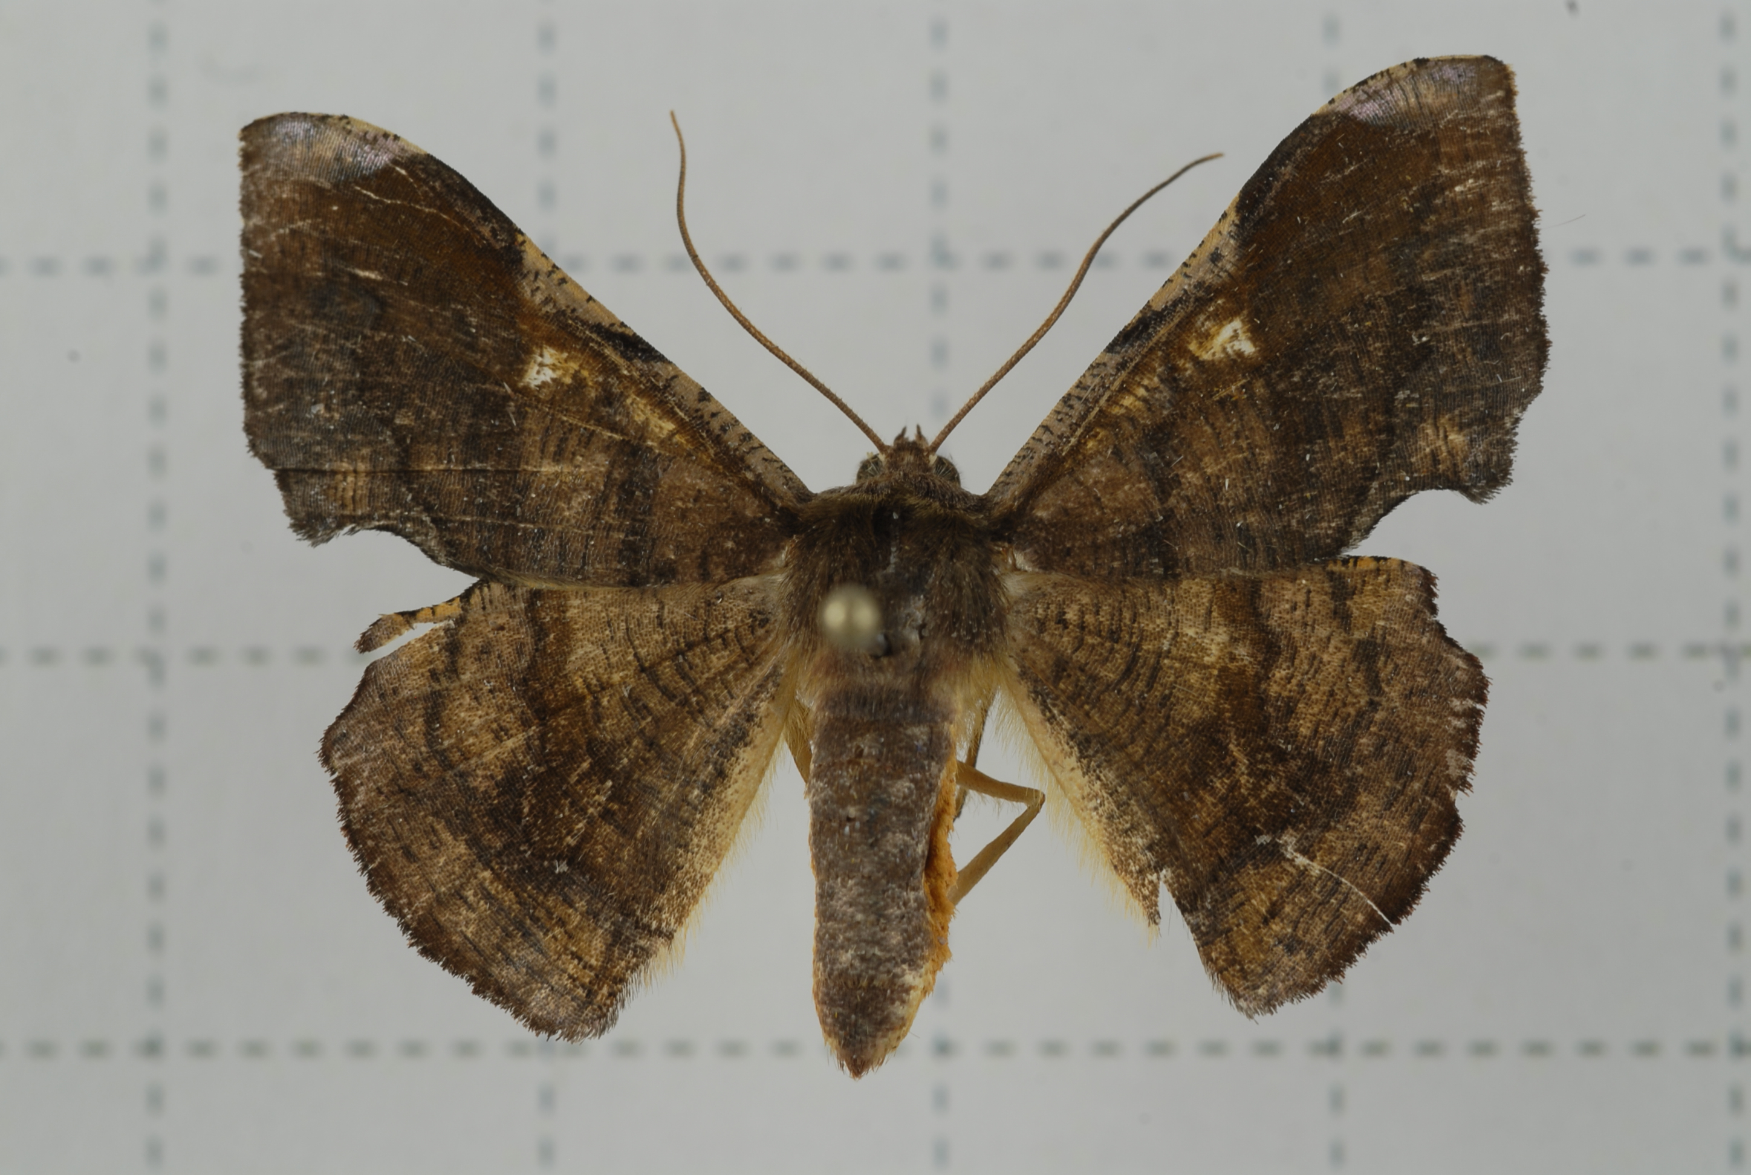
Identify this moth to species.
Fascellina chromataria
